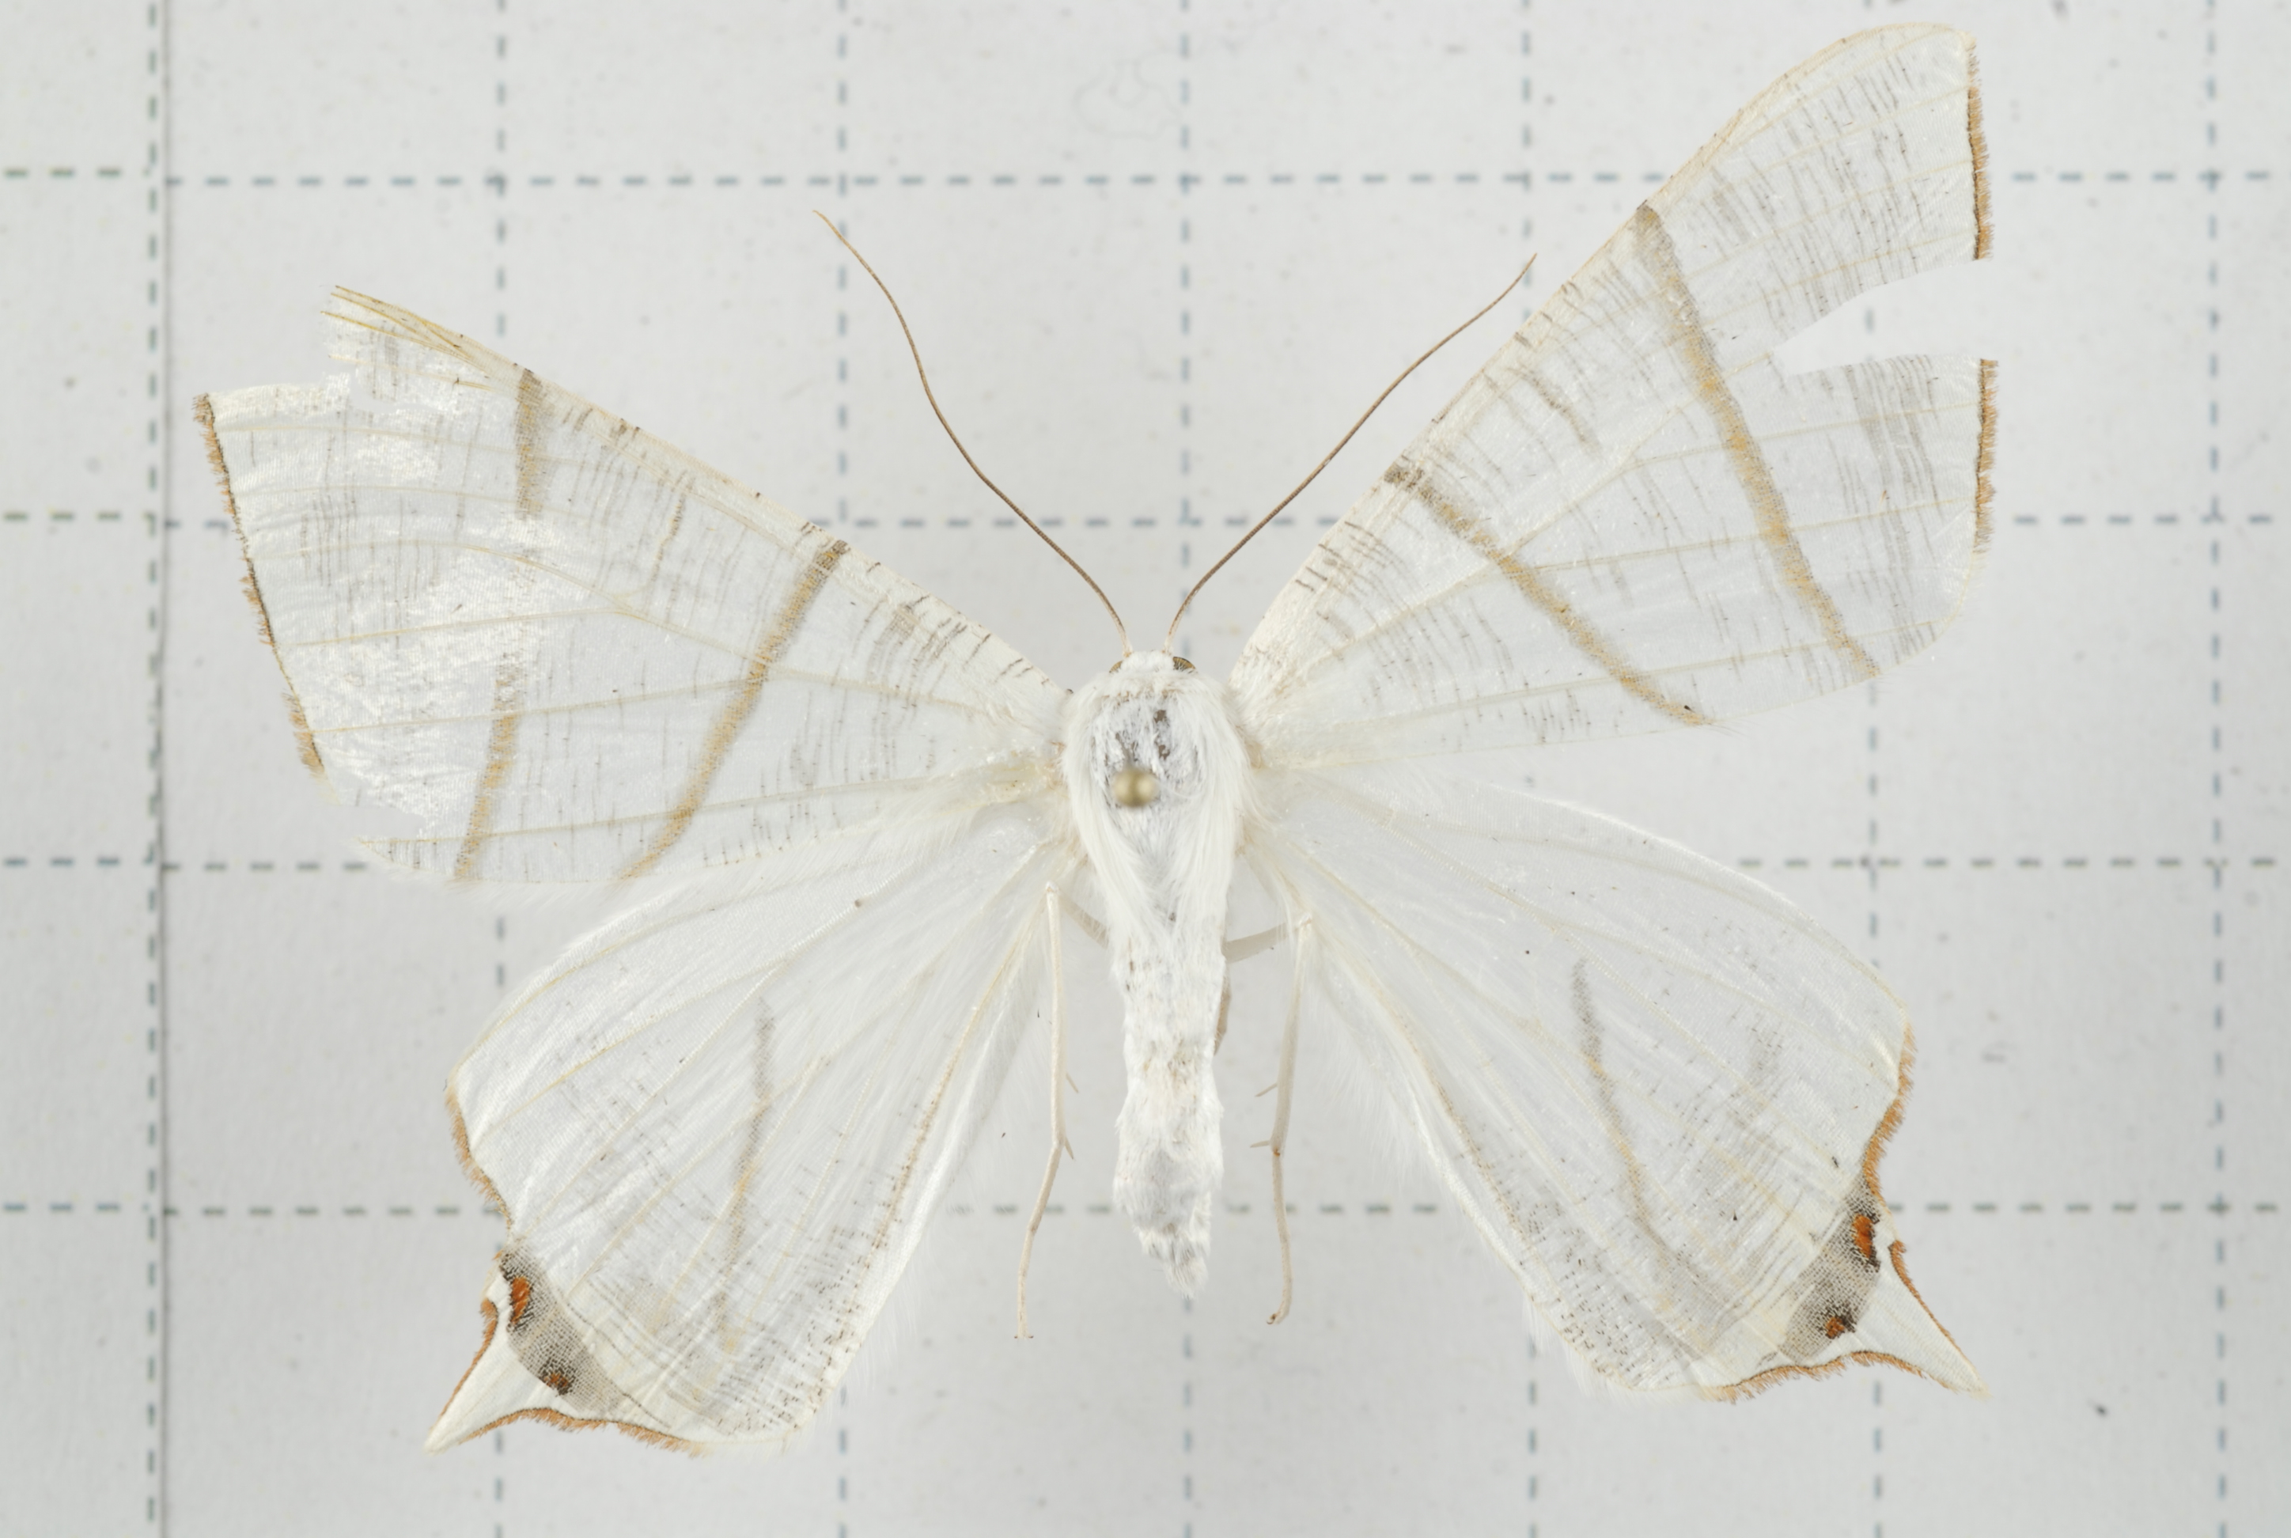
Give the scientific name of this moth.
Ourapteryx changi
